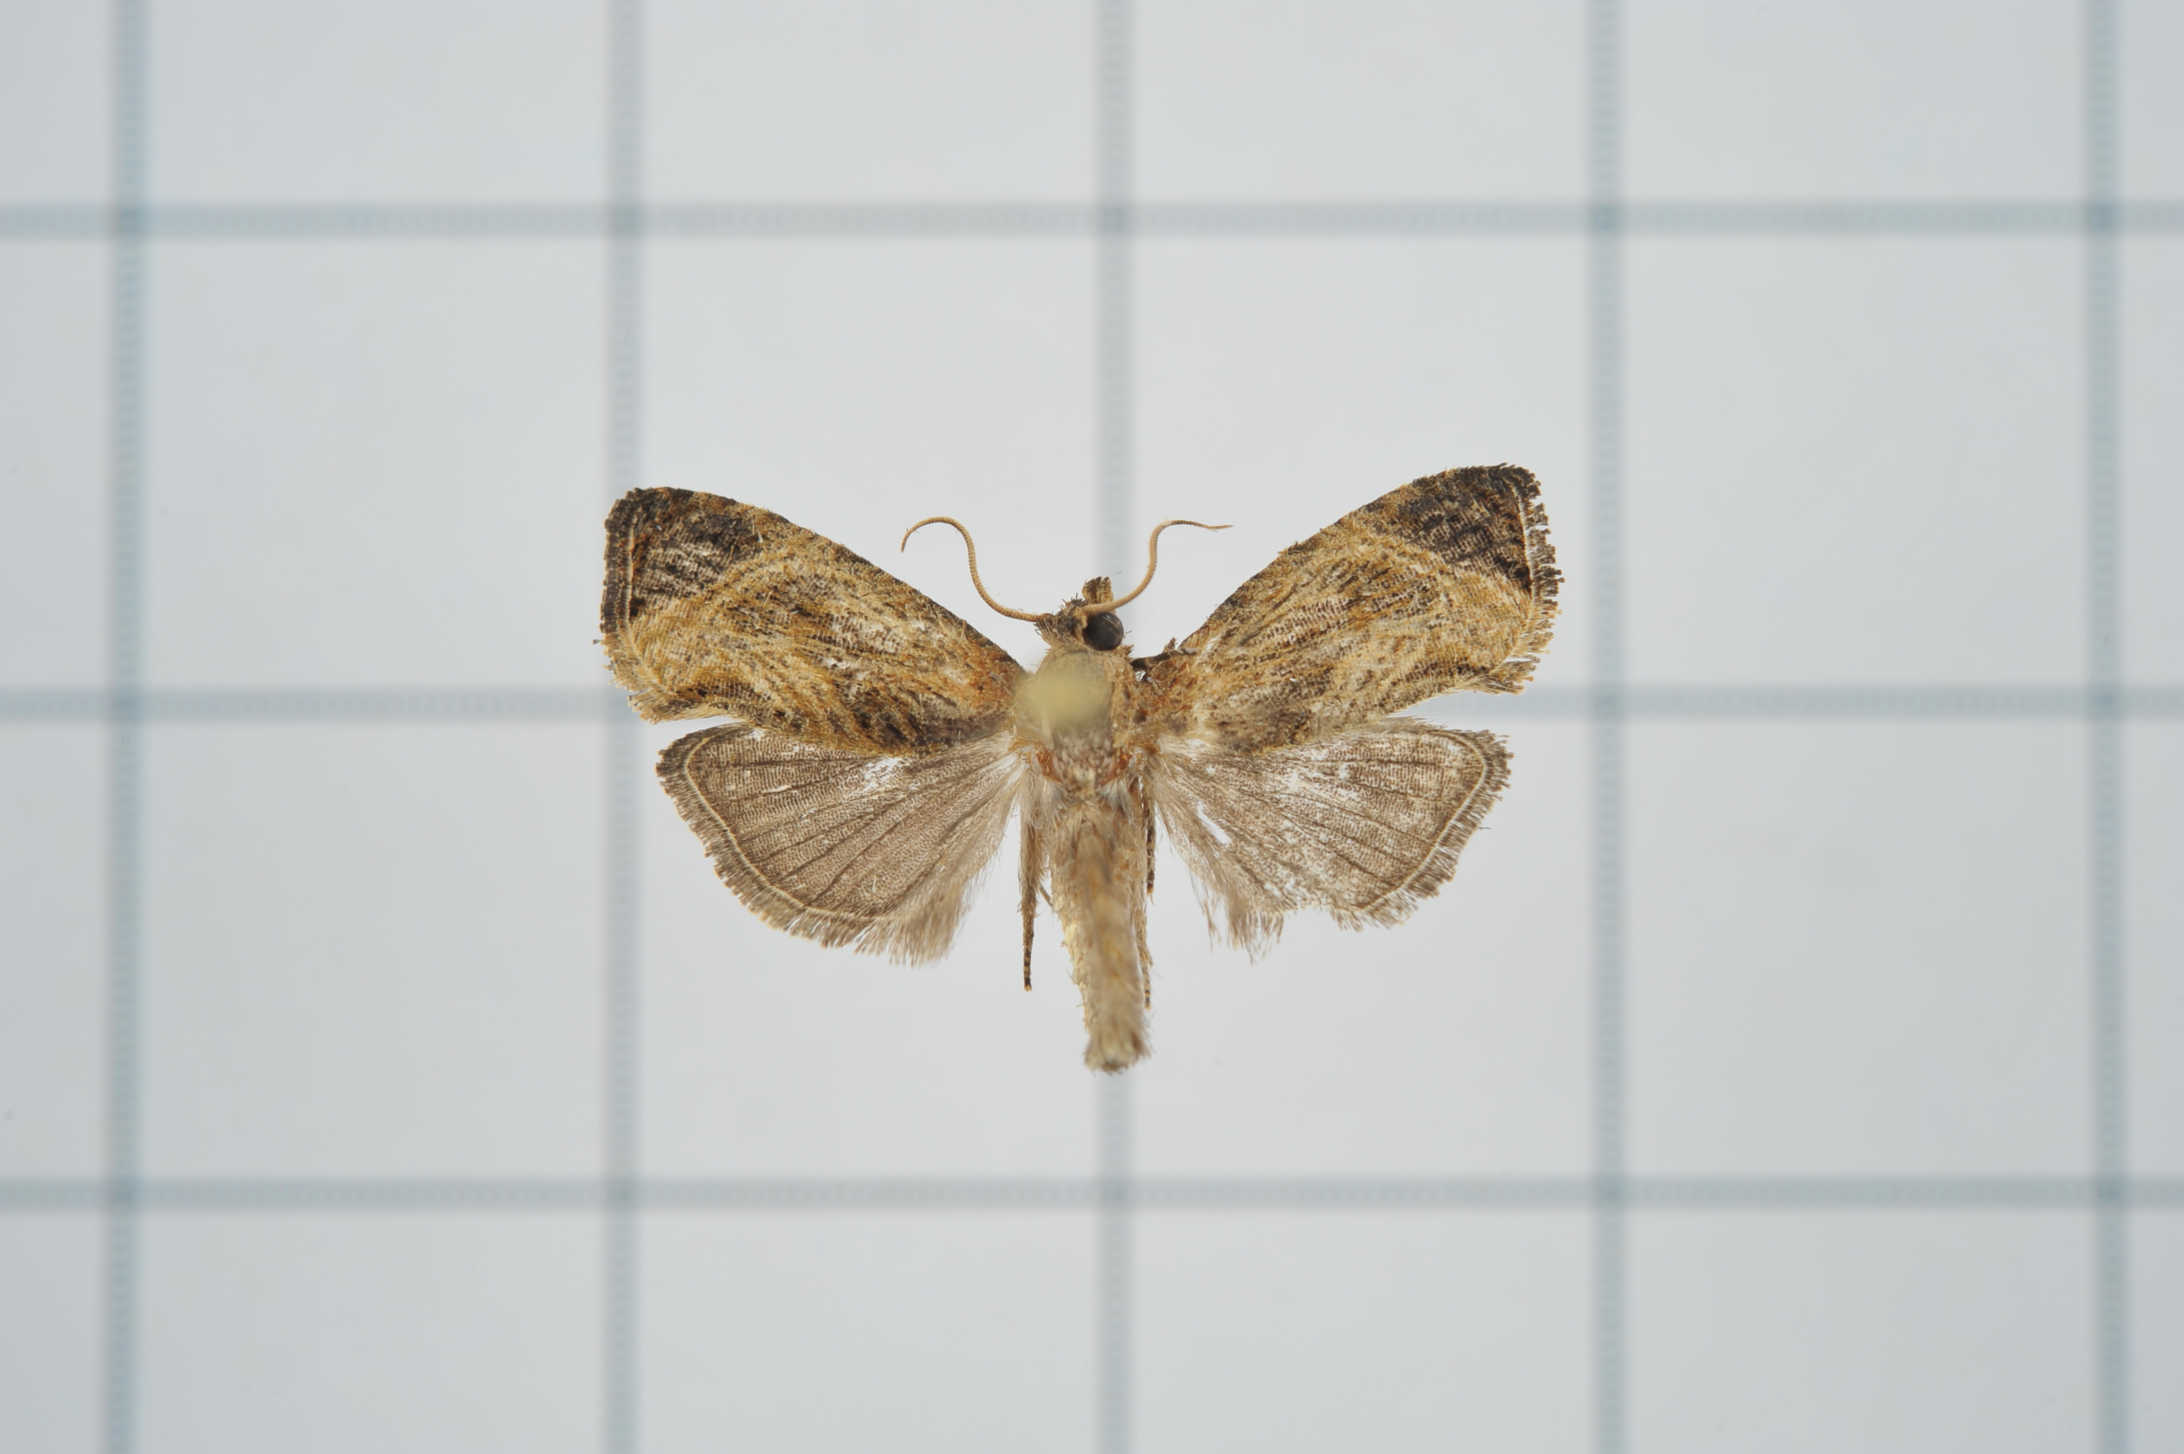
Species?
Cryptophlebia repletana
